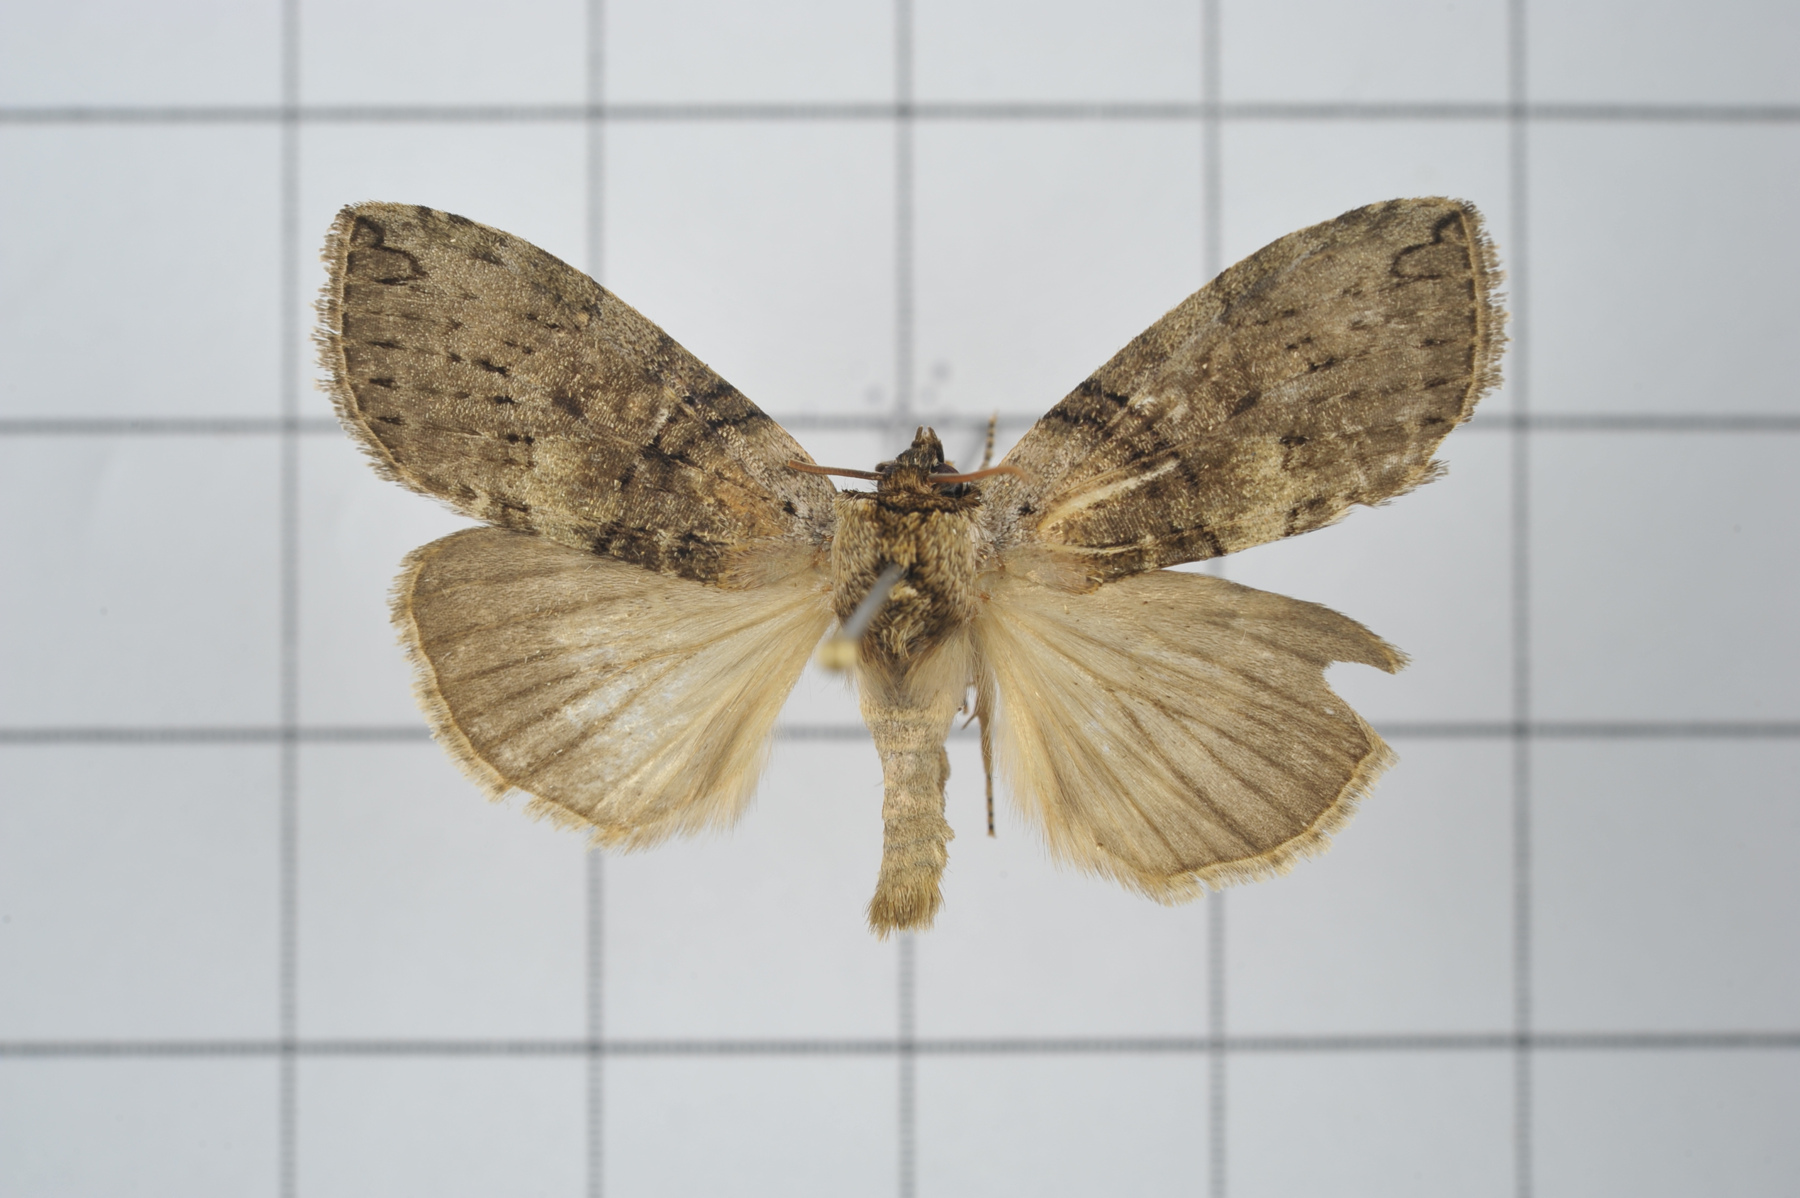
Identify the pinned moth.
Horipsestis aenea aenea
